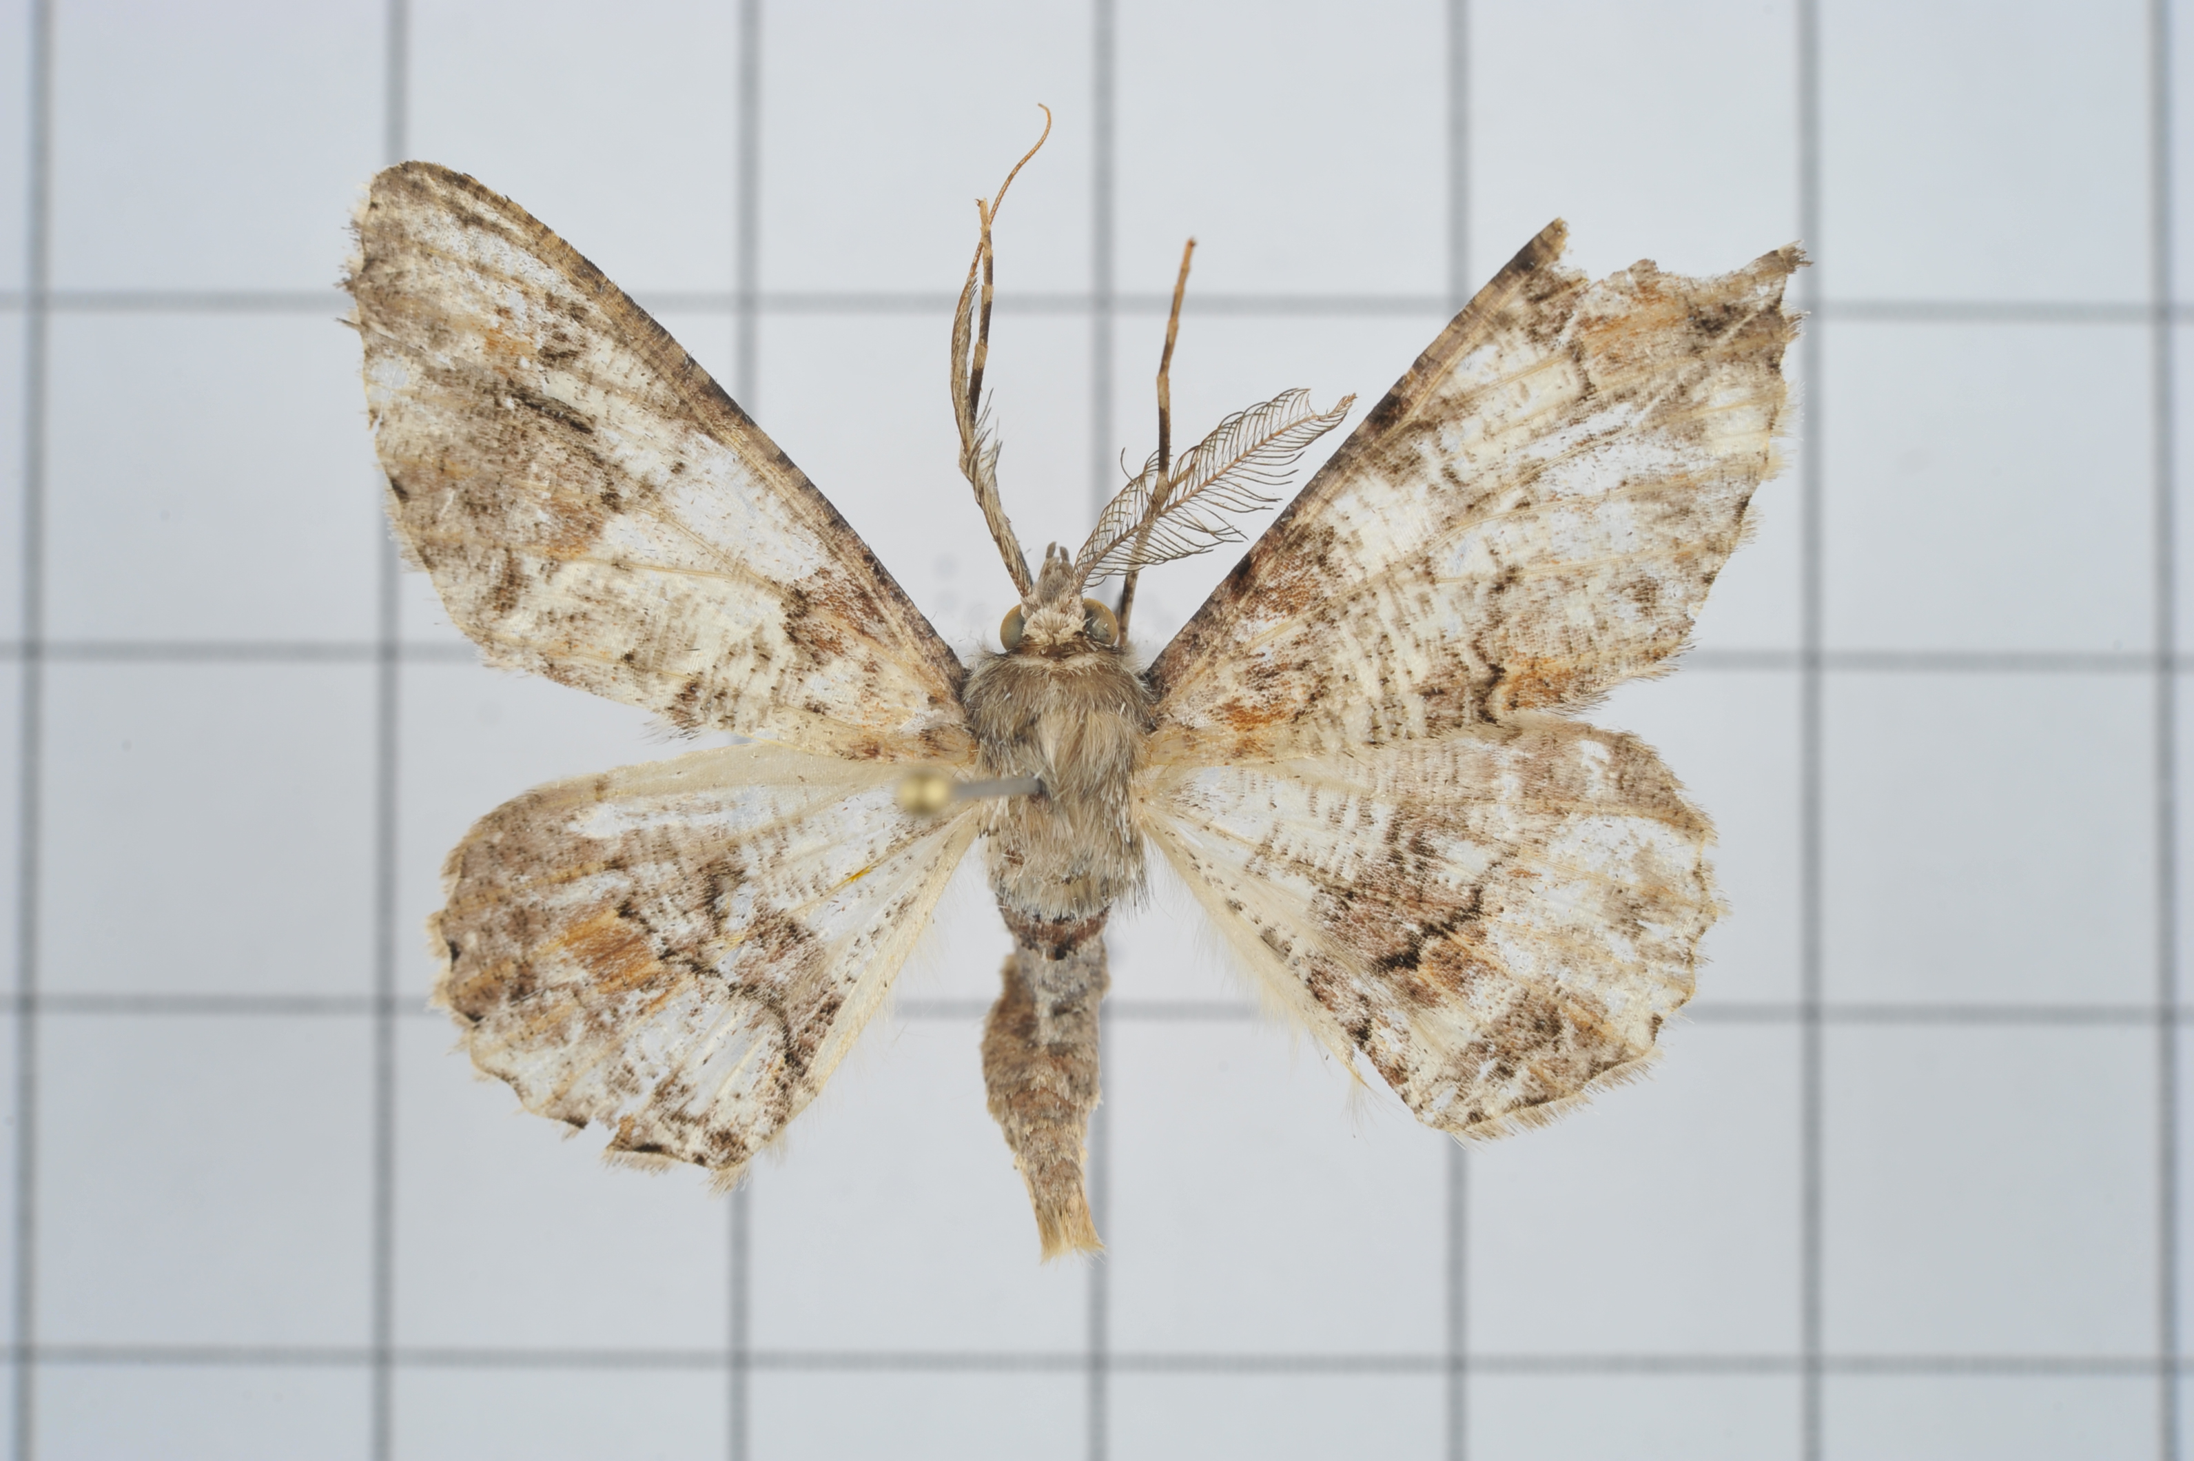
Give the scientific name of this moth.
Cleora fraterna
